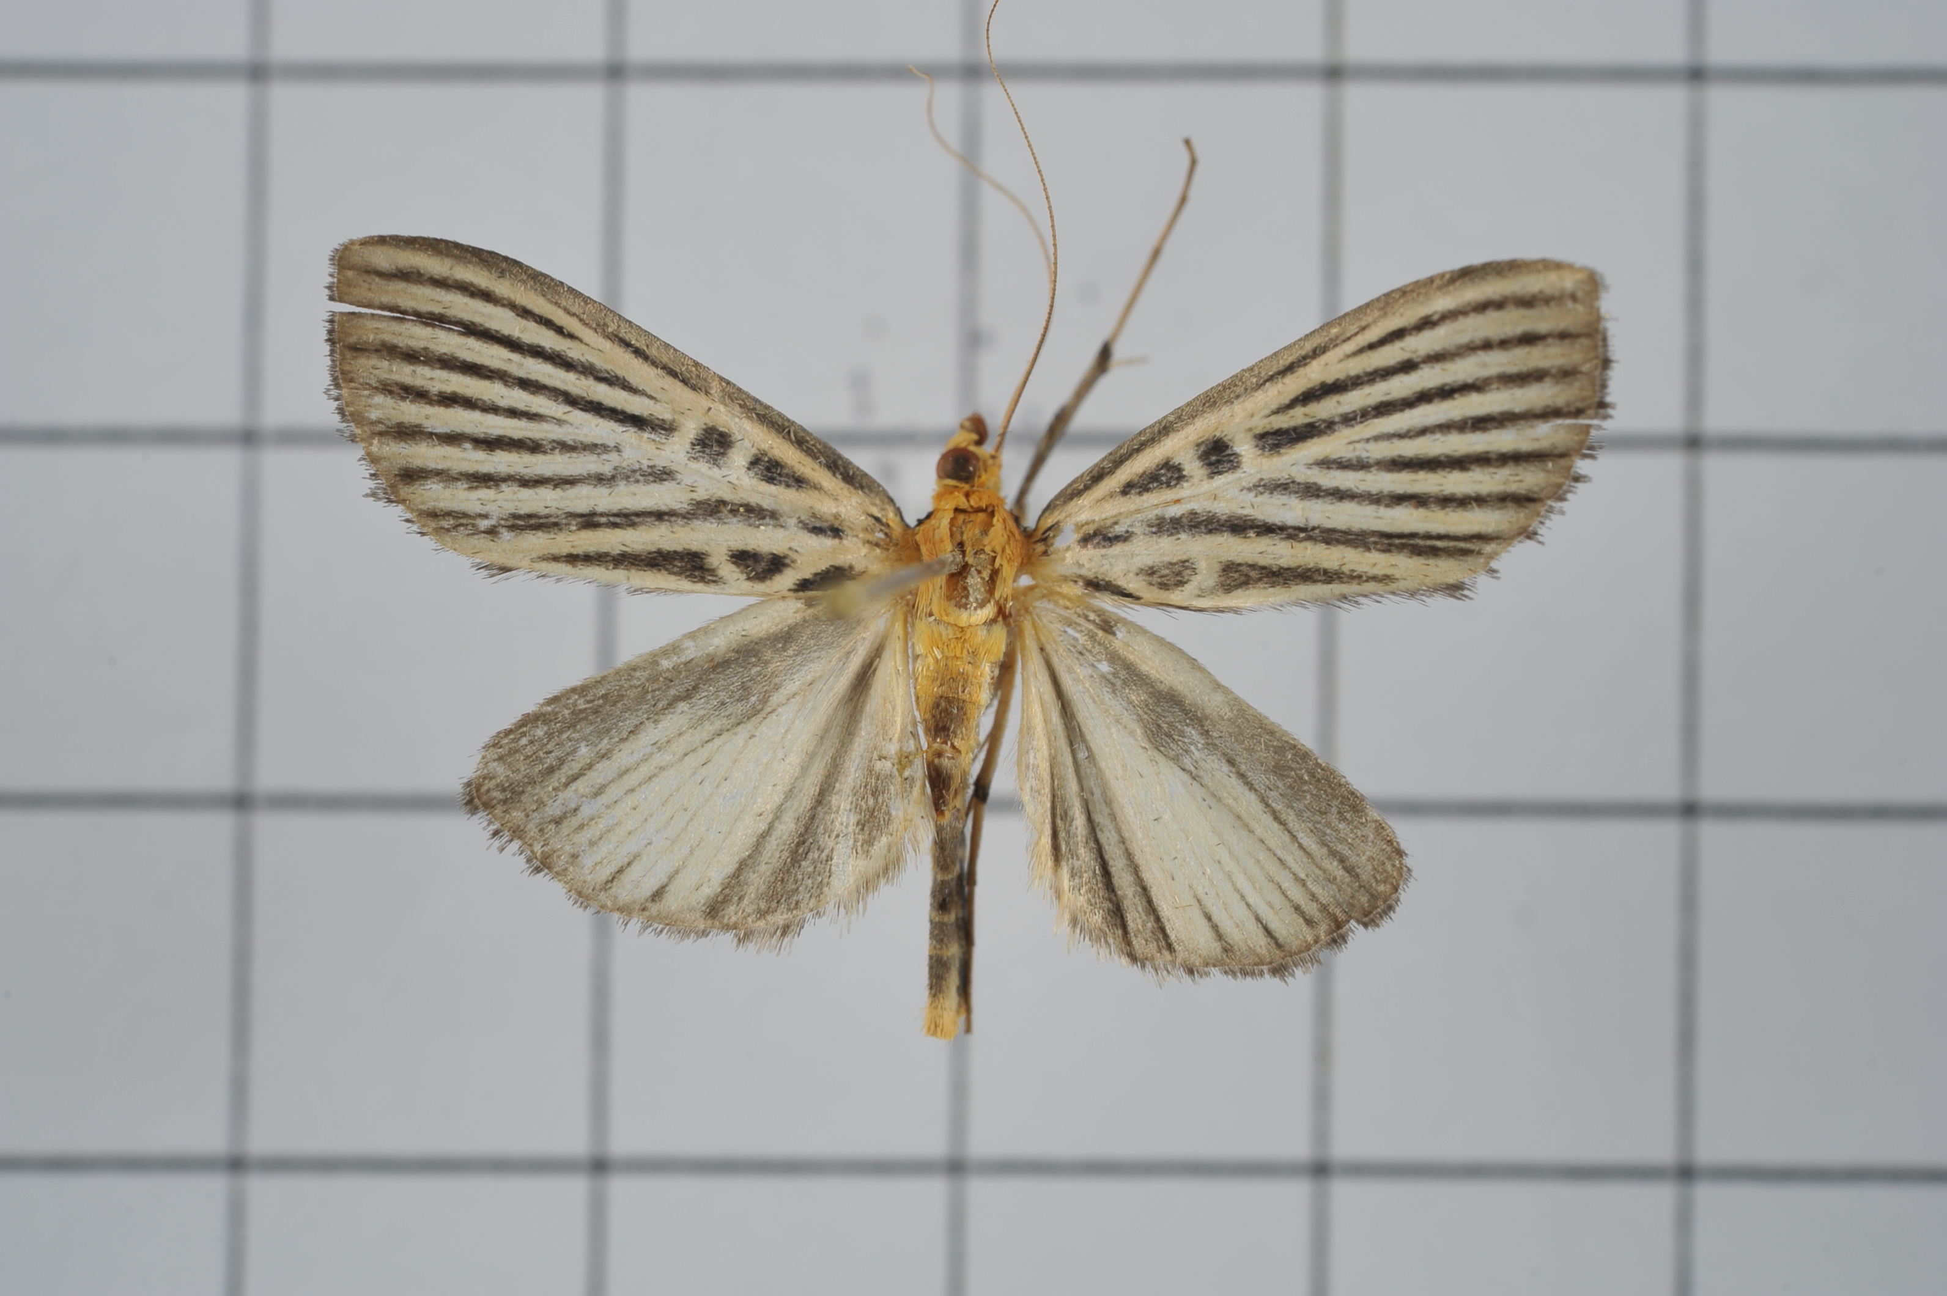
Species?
Tyspanodes hypsalis
